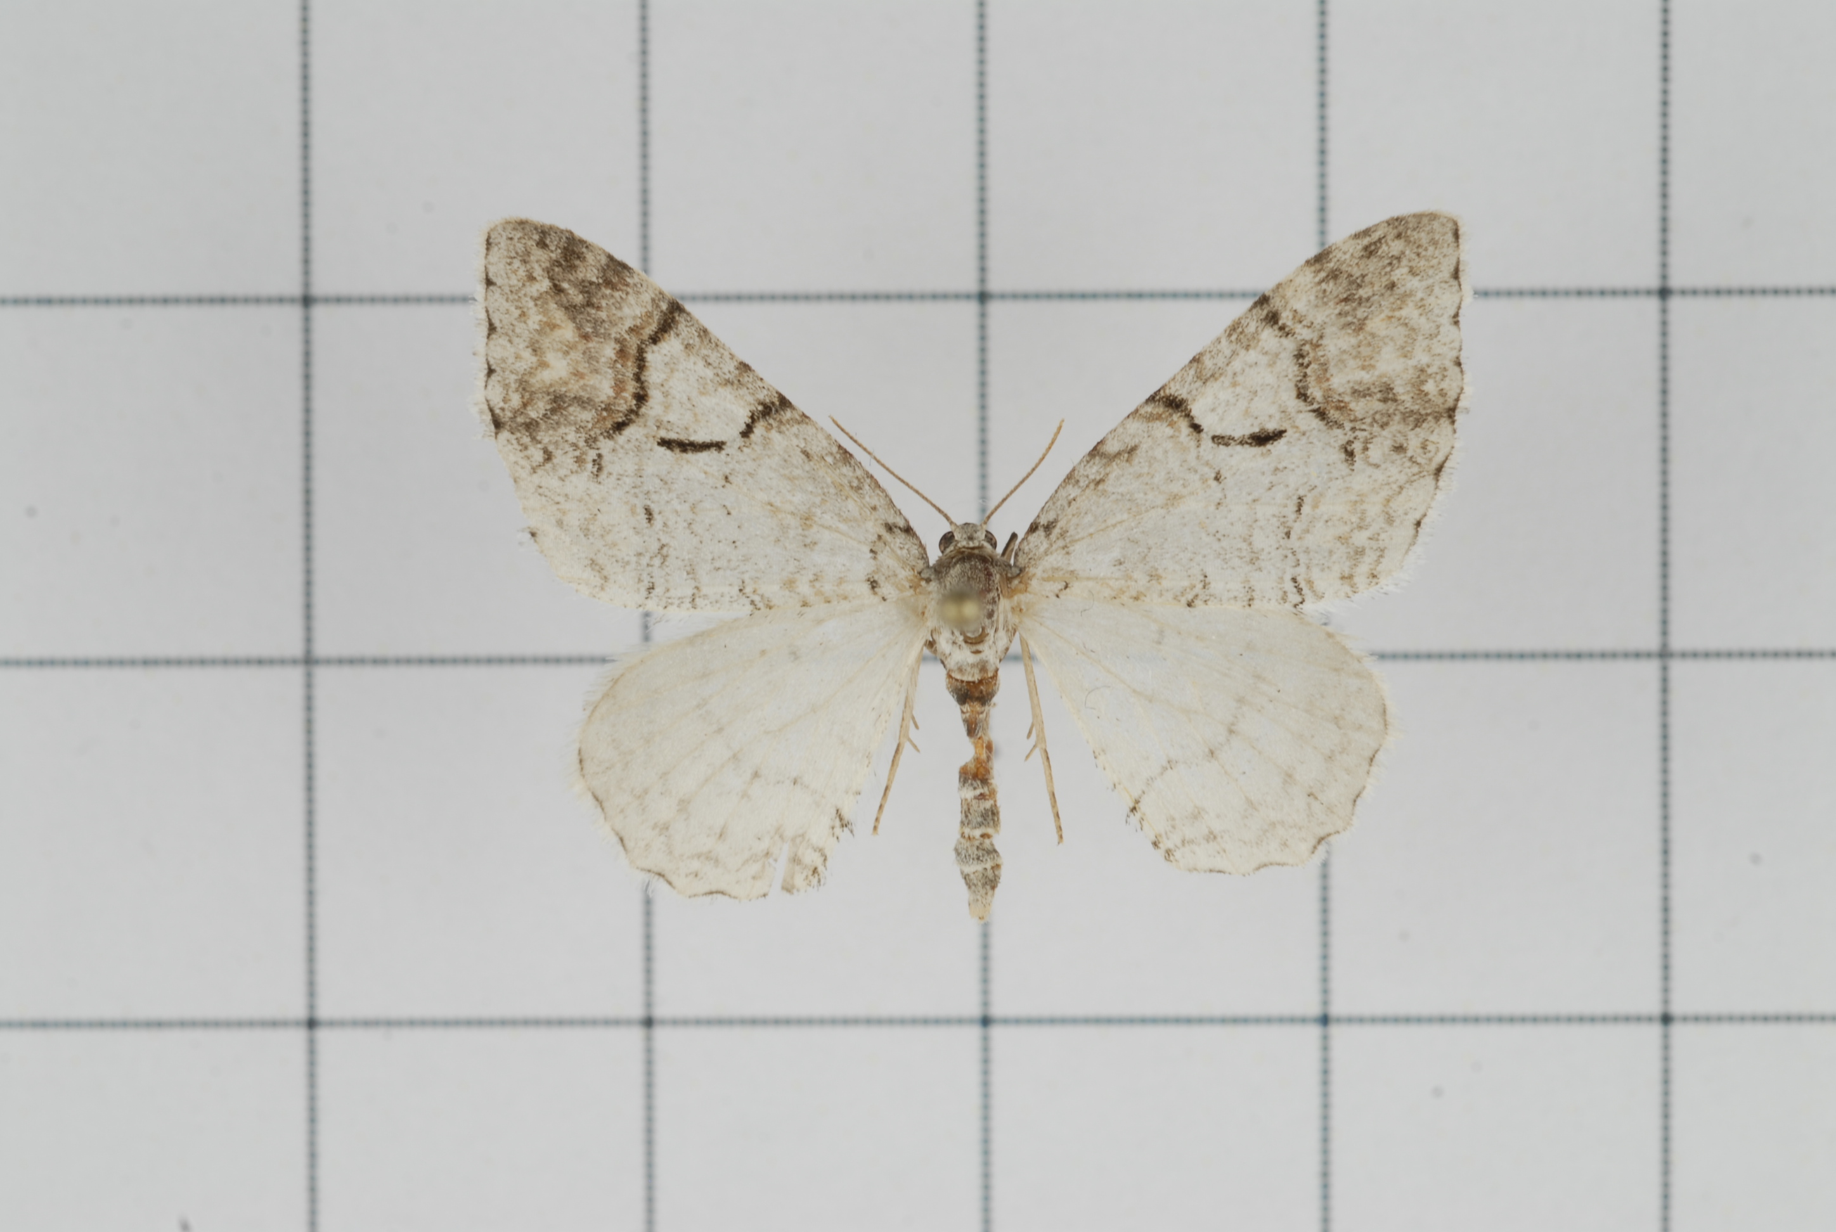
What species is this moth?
Venusia lineata
